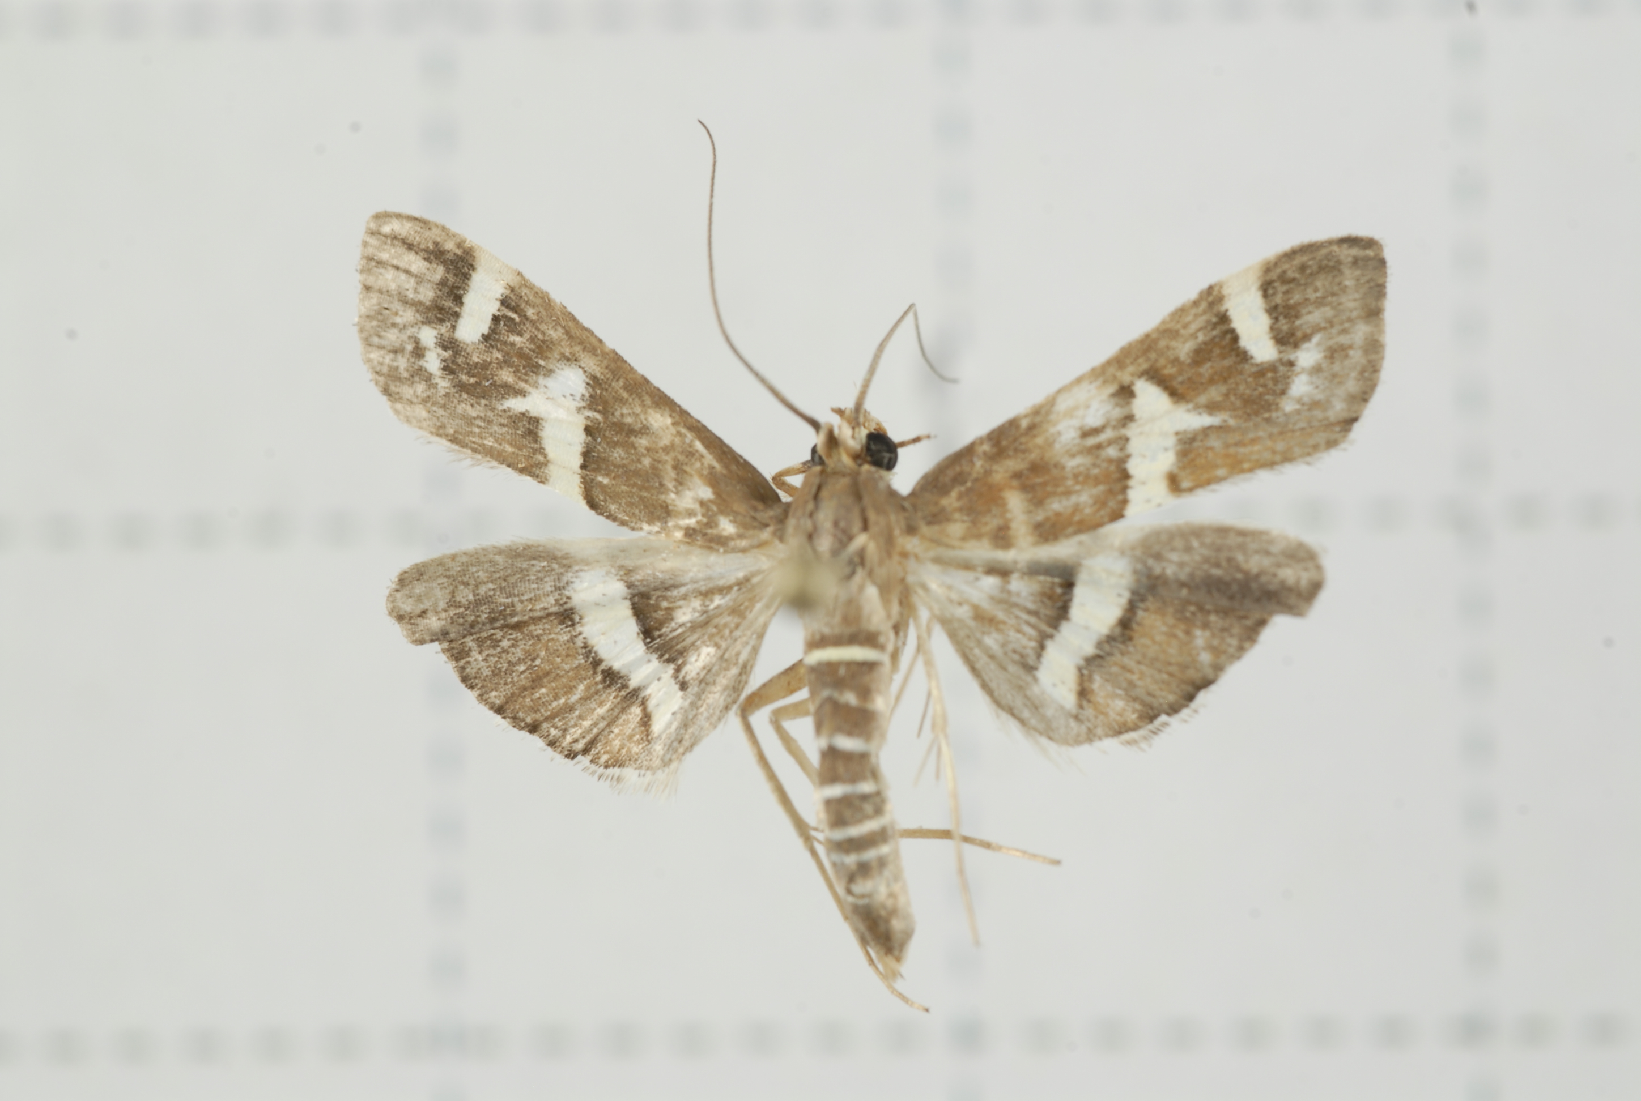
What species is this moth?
Spoladea recurvalis
